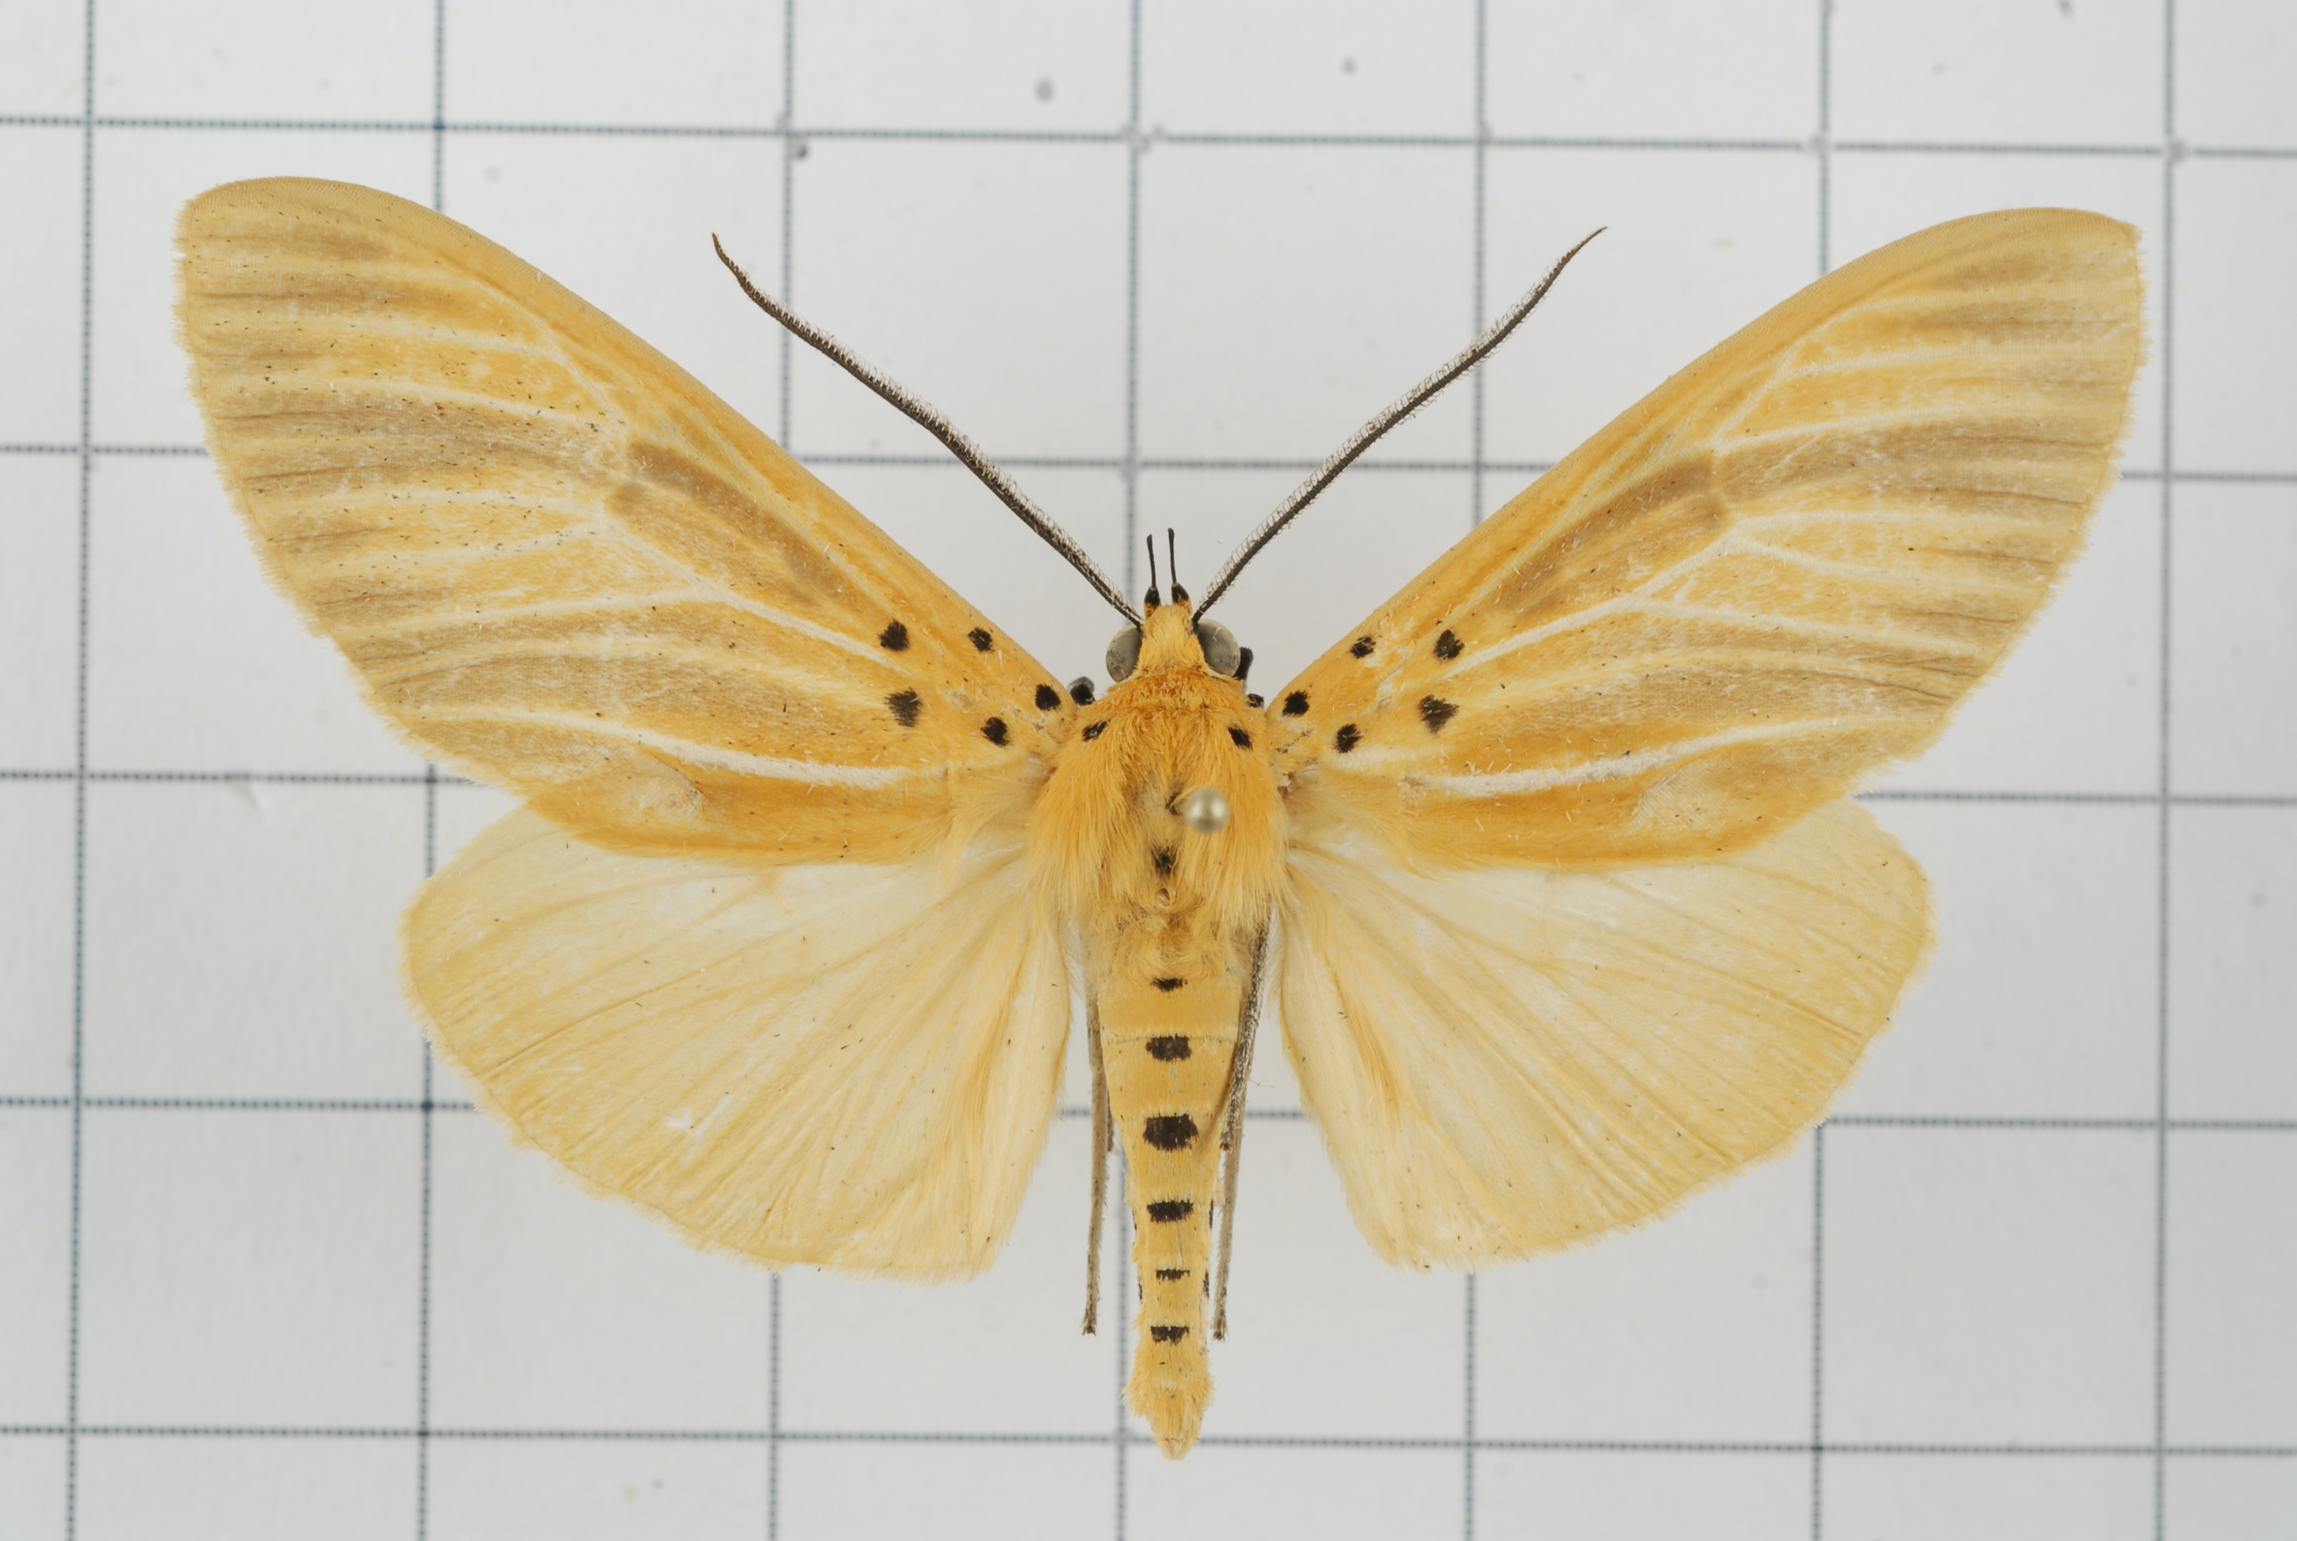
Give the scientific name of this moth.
Asota egens confinis
